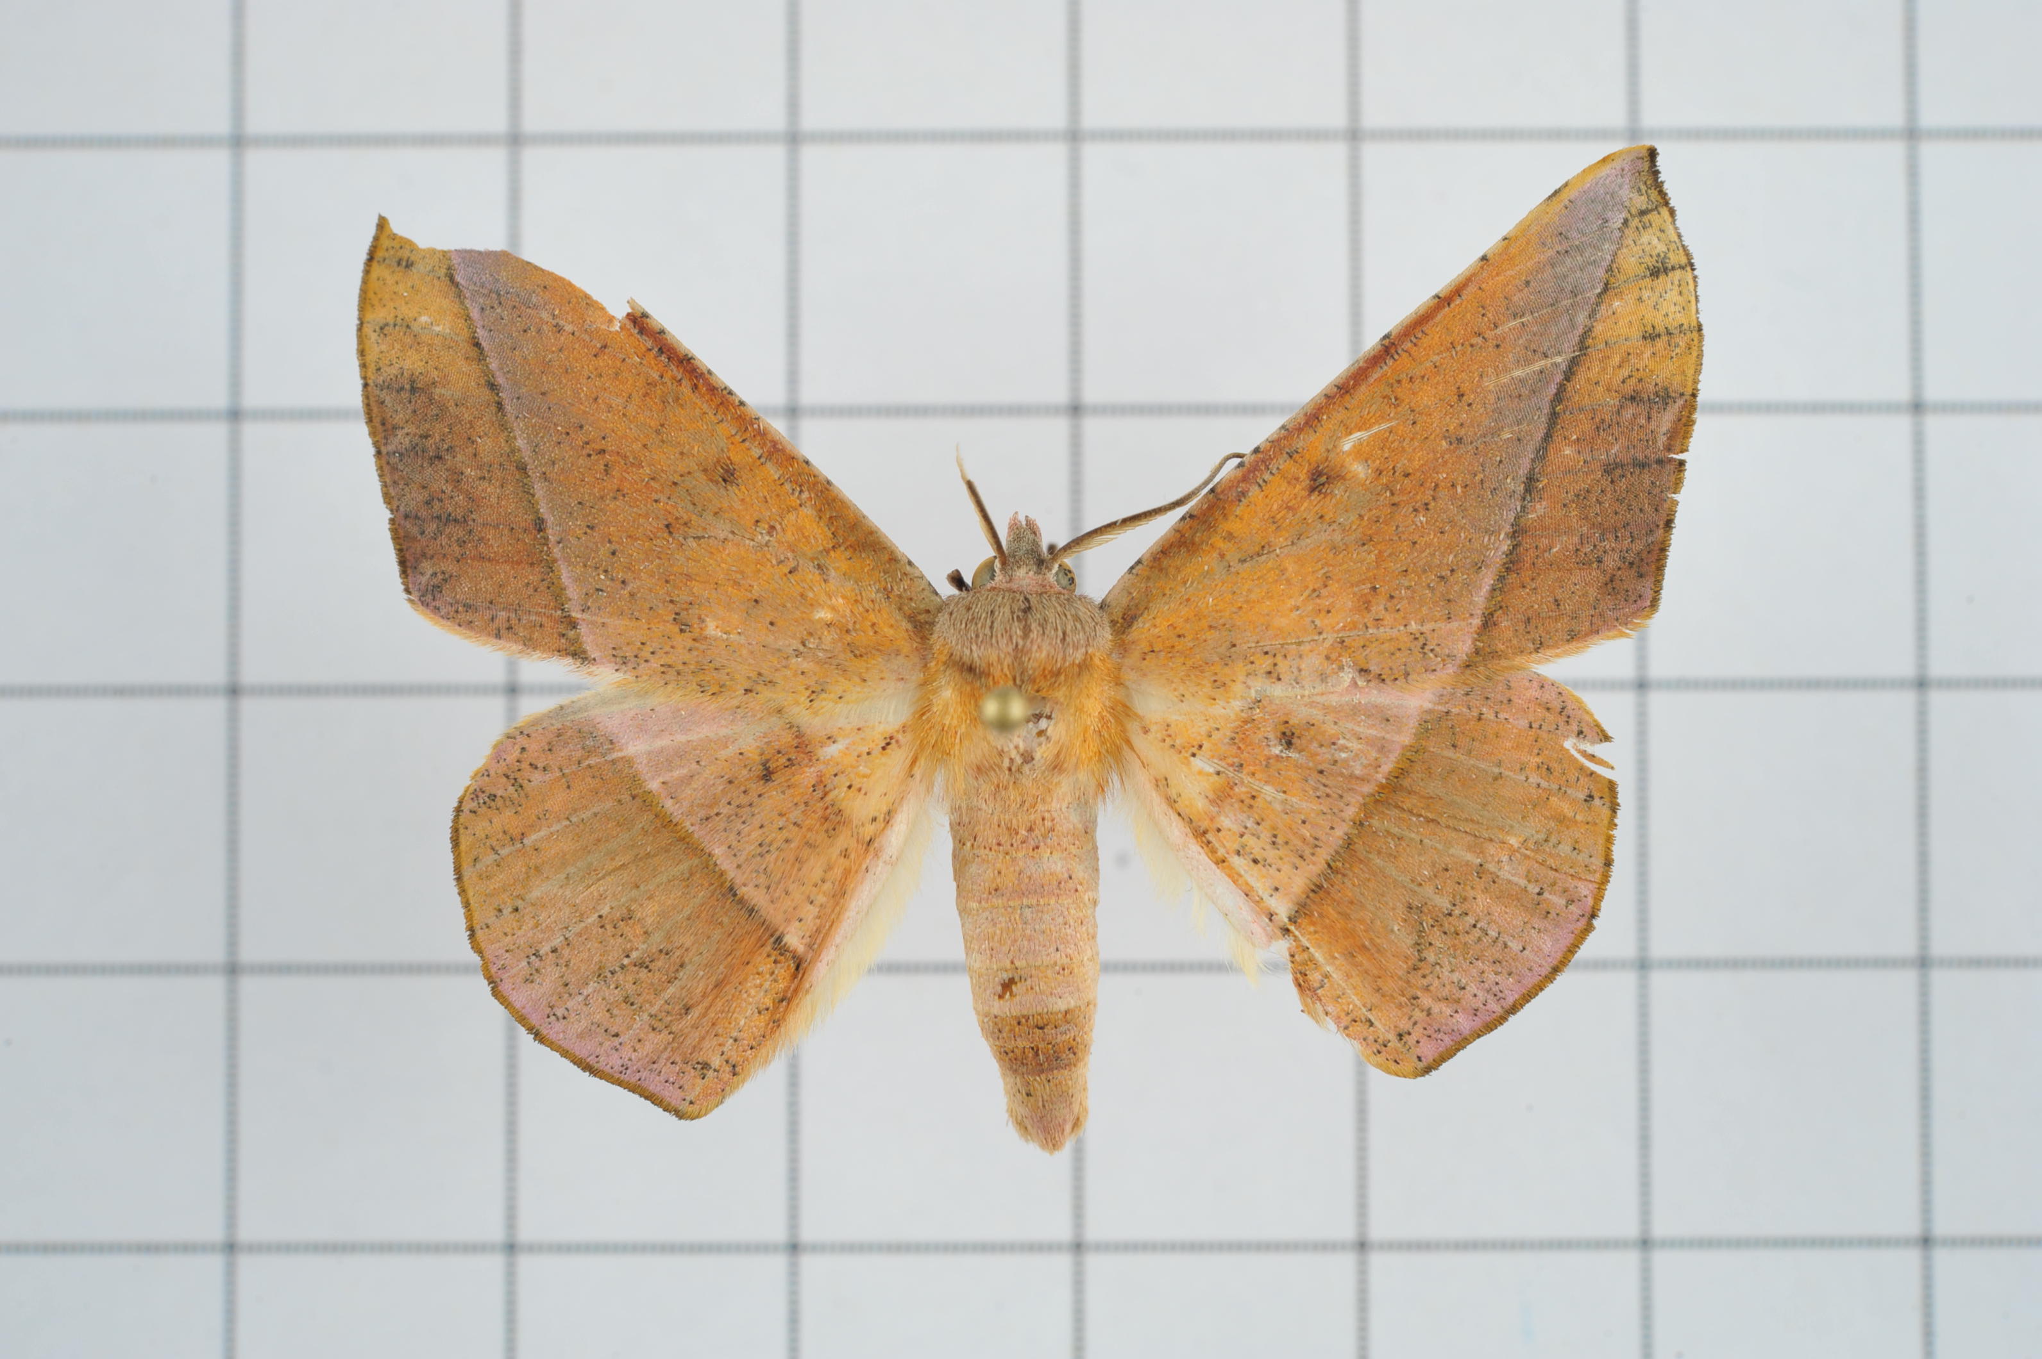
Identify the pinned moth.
Sarcinodes mongaku
